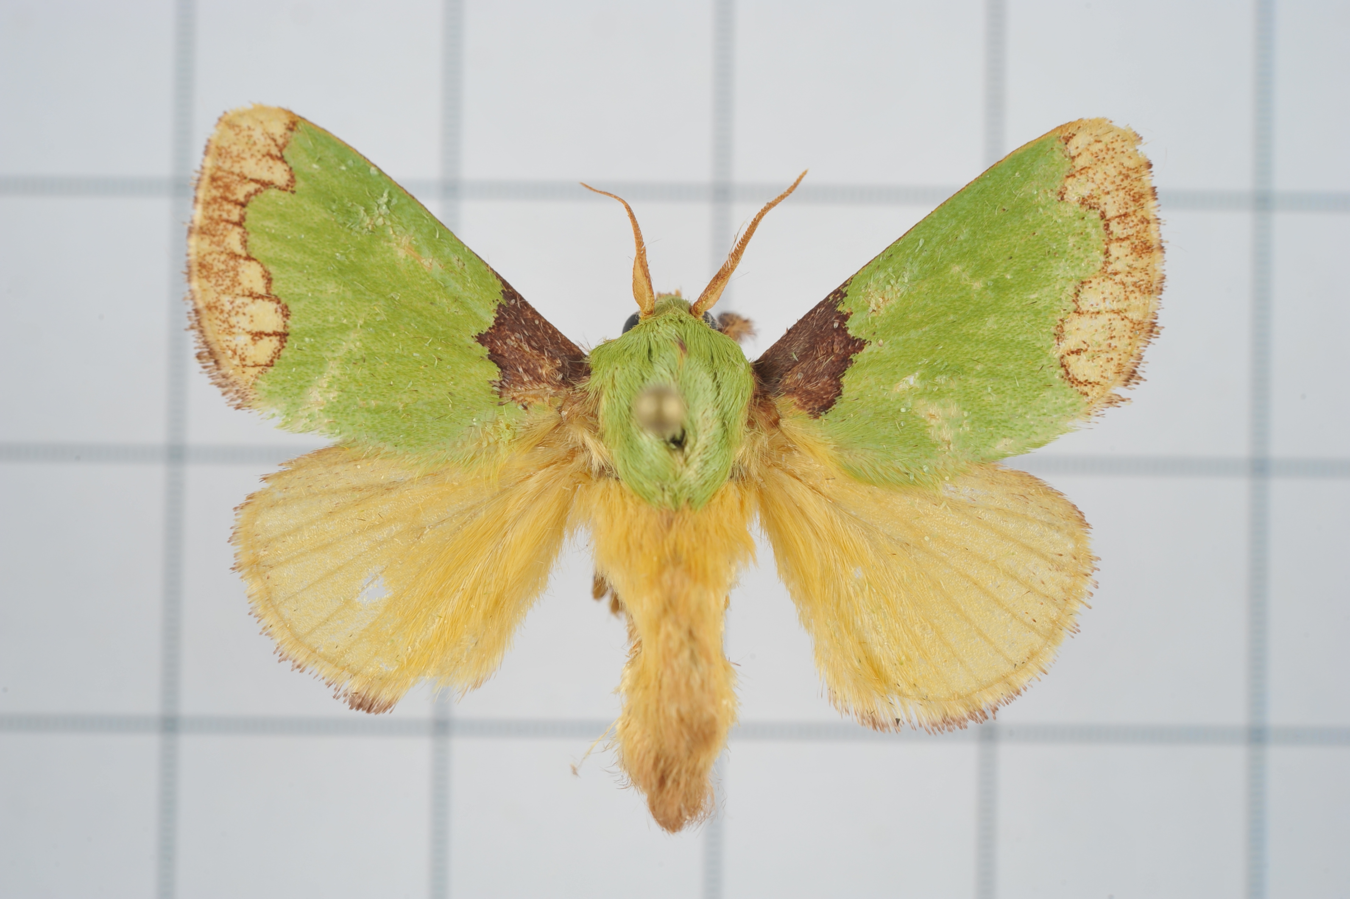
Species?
Parasa consocia
